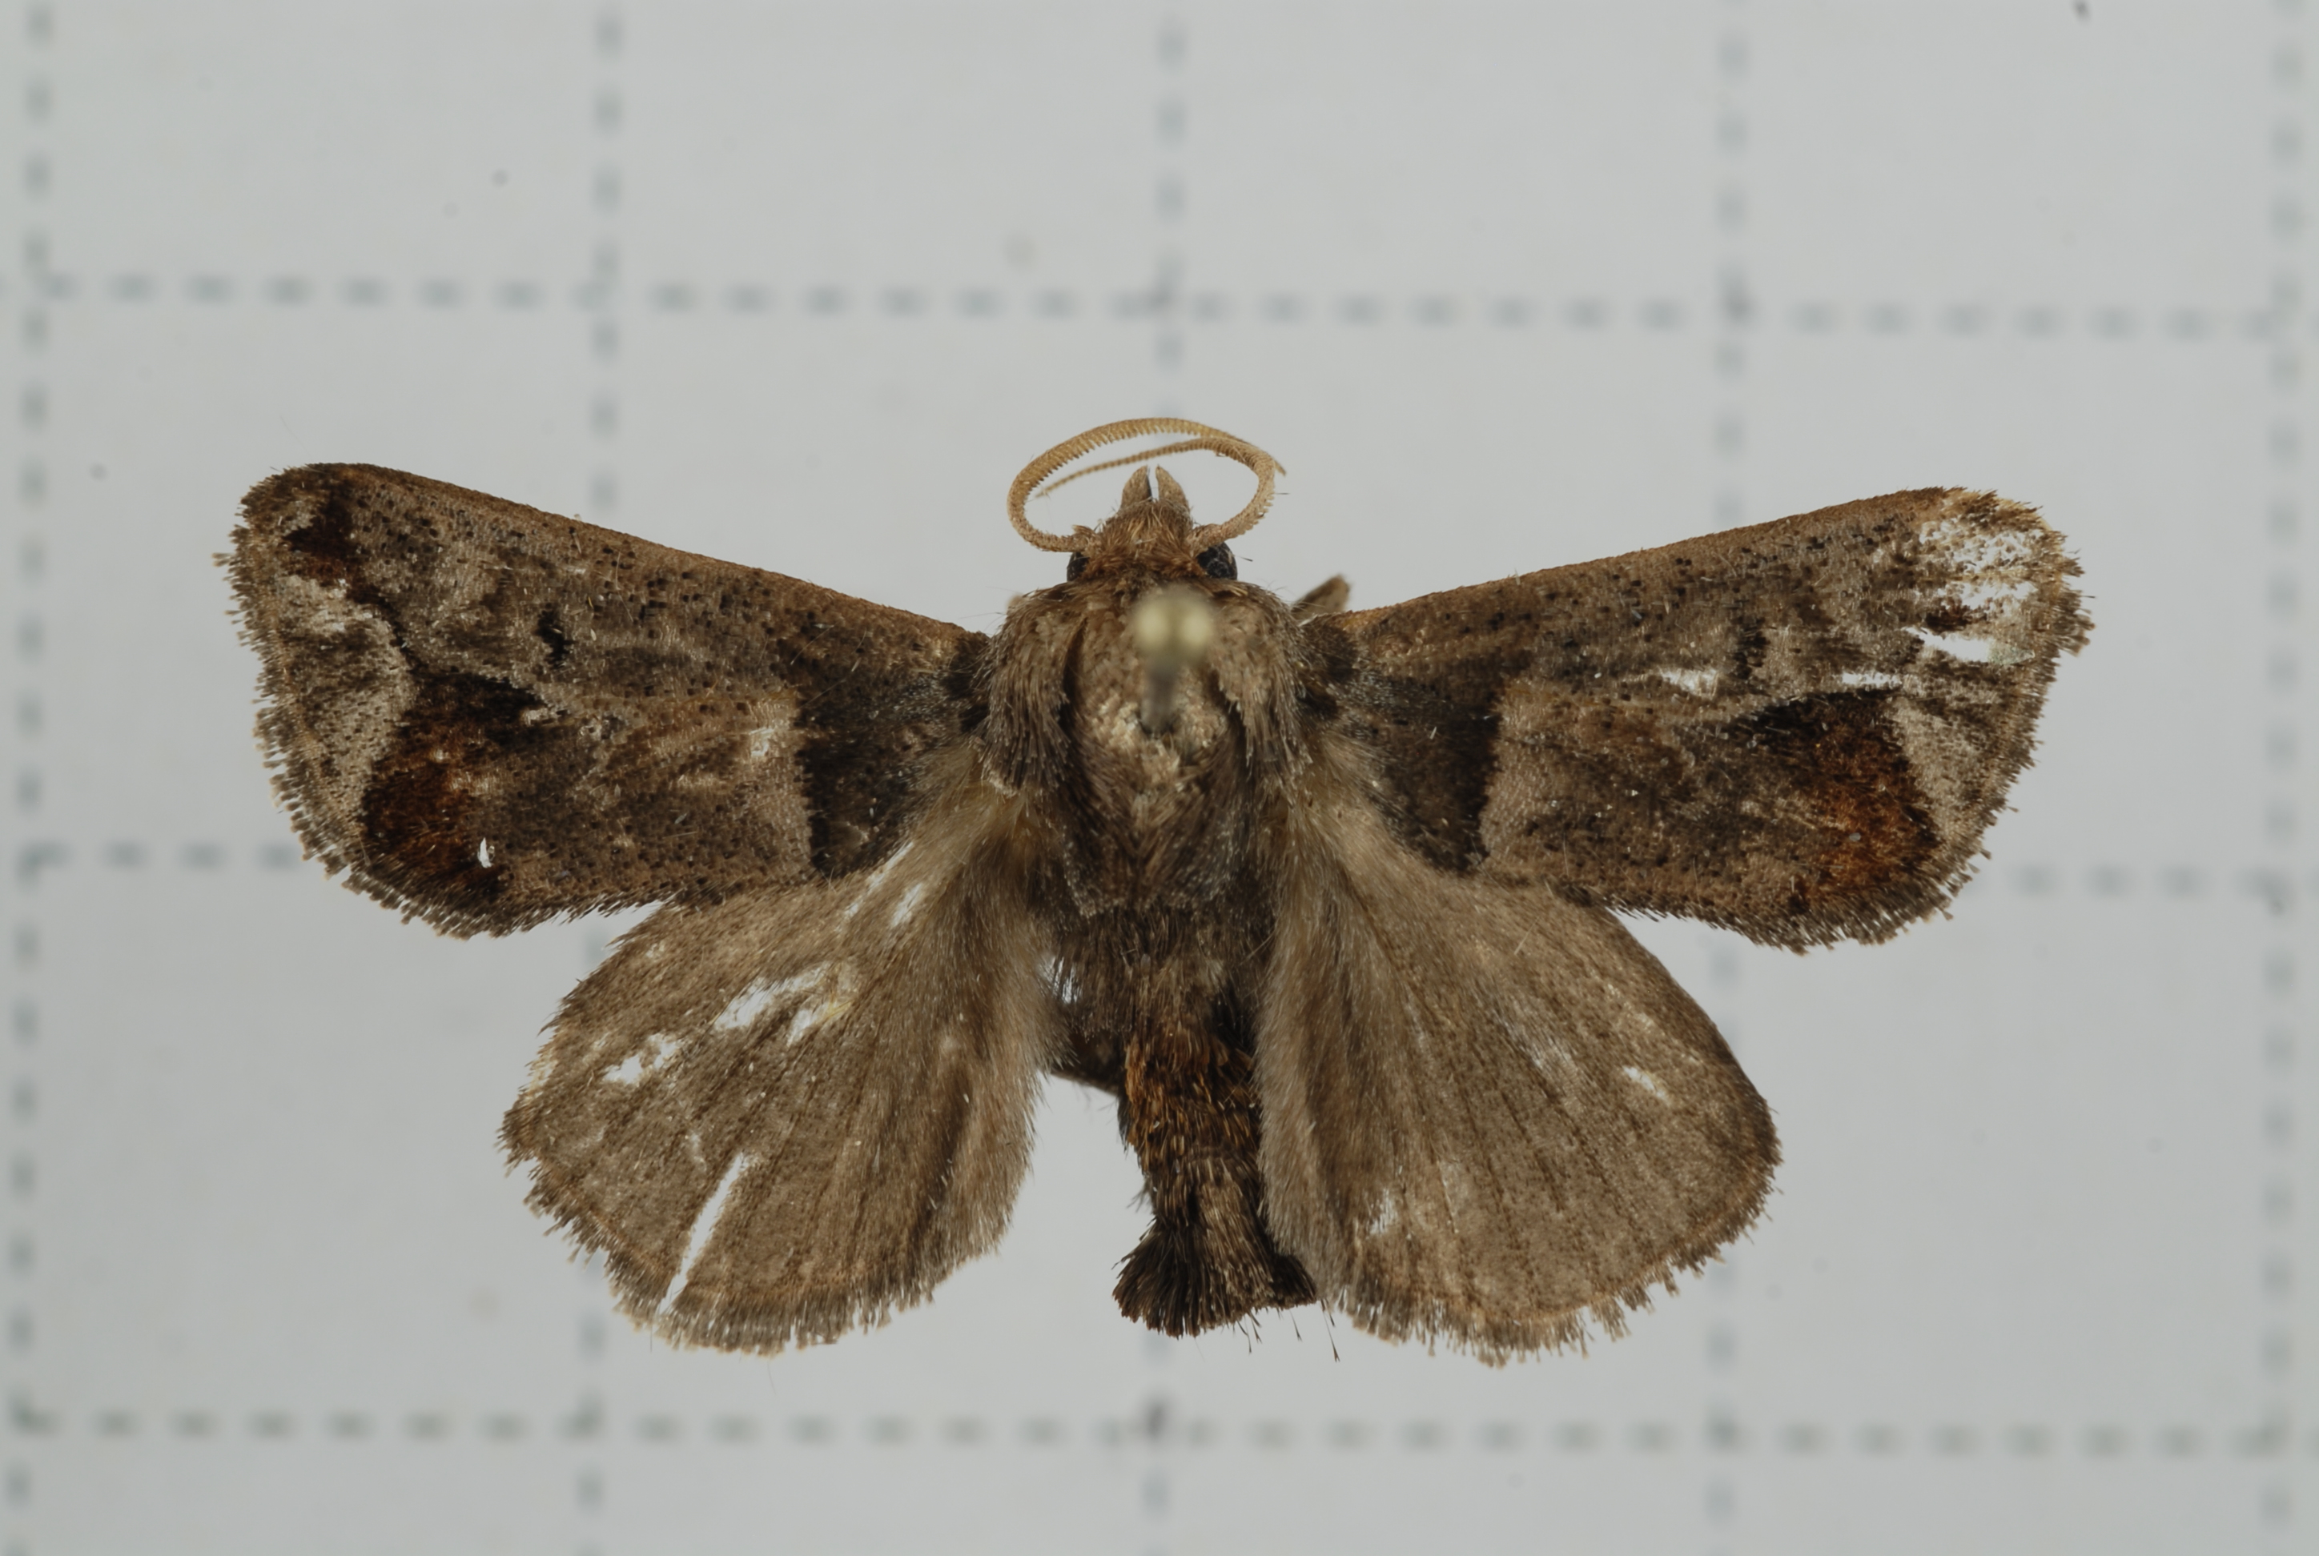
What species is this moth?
Phlossa conjuncta
